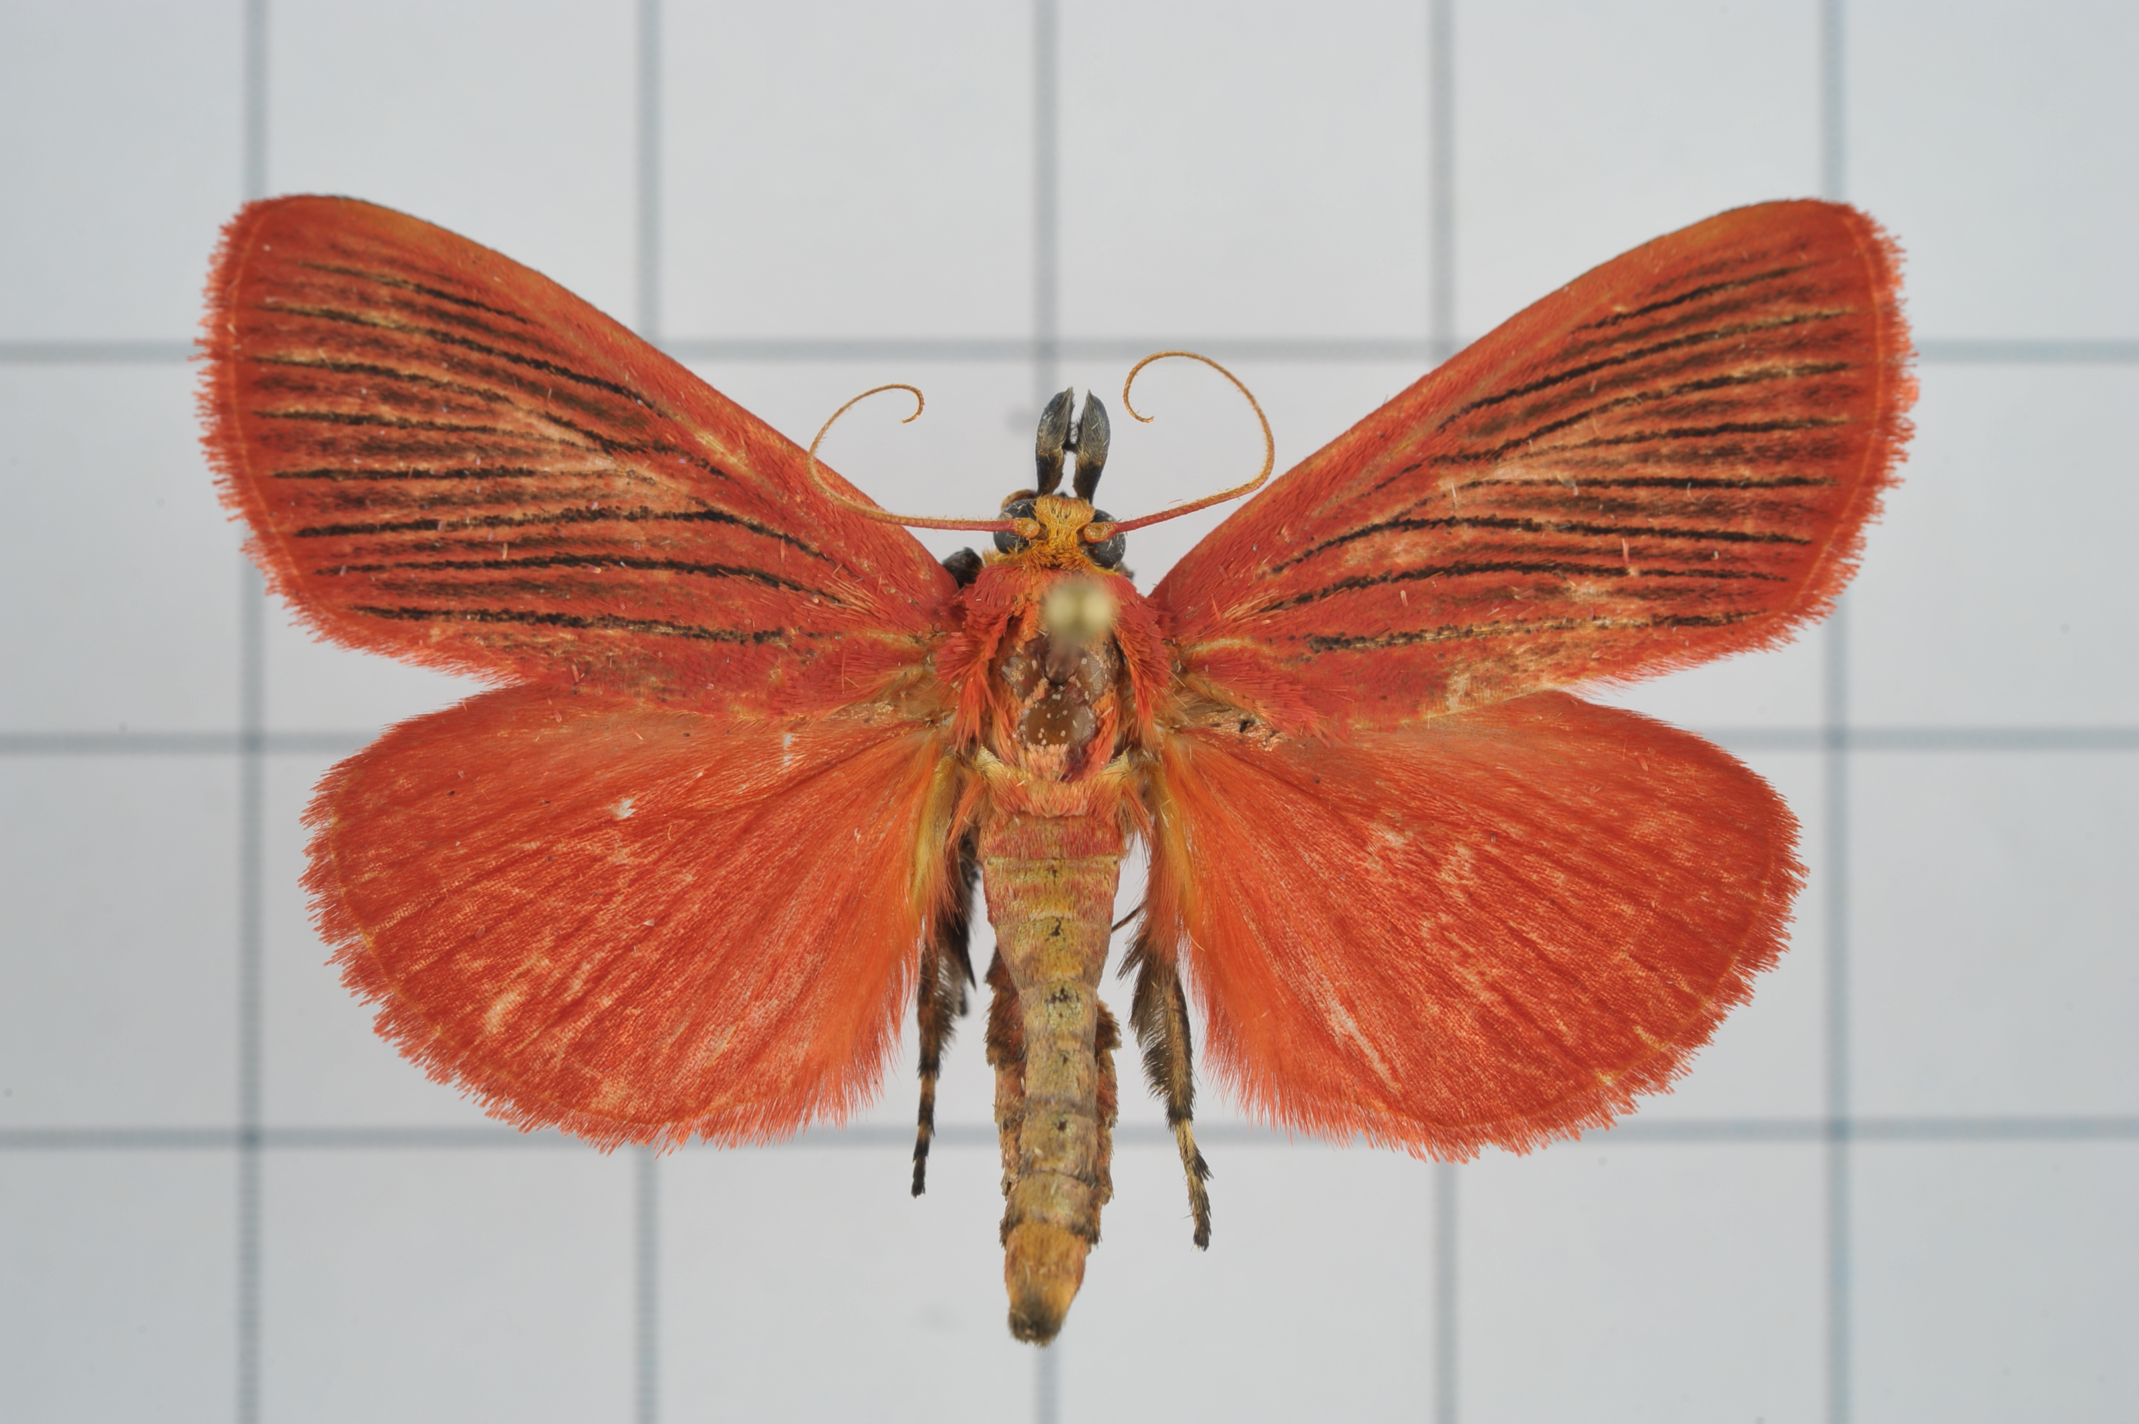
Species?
Arctioblepsis rubida
